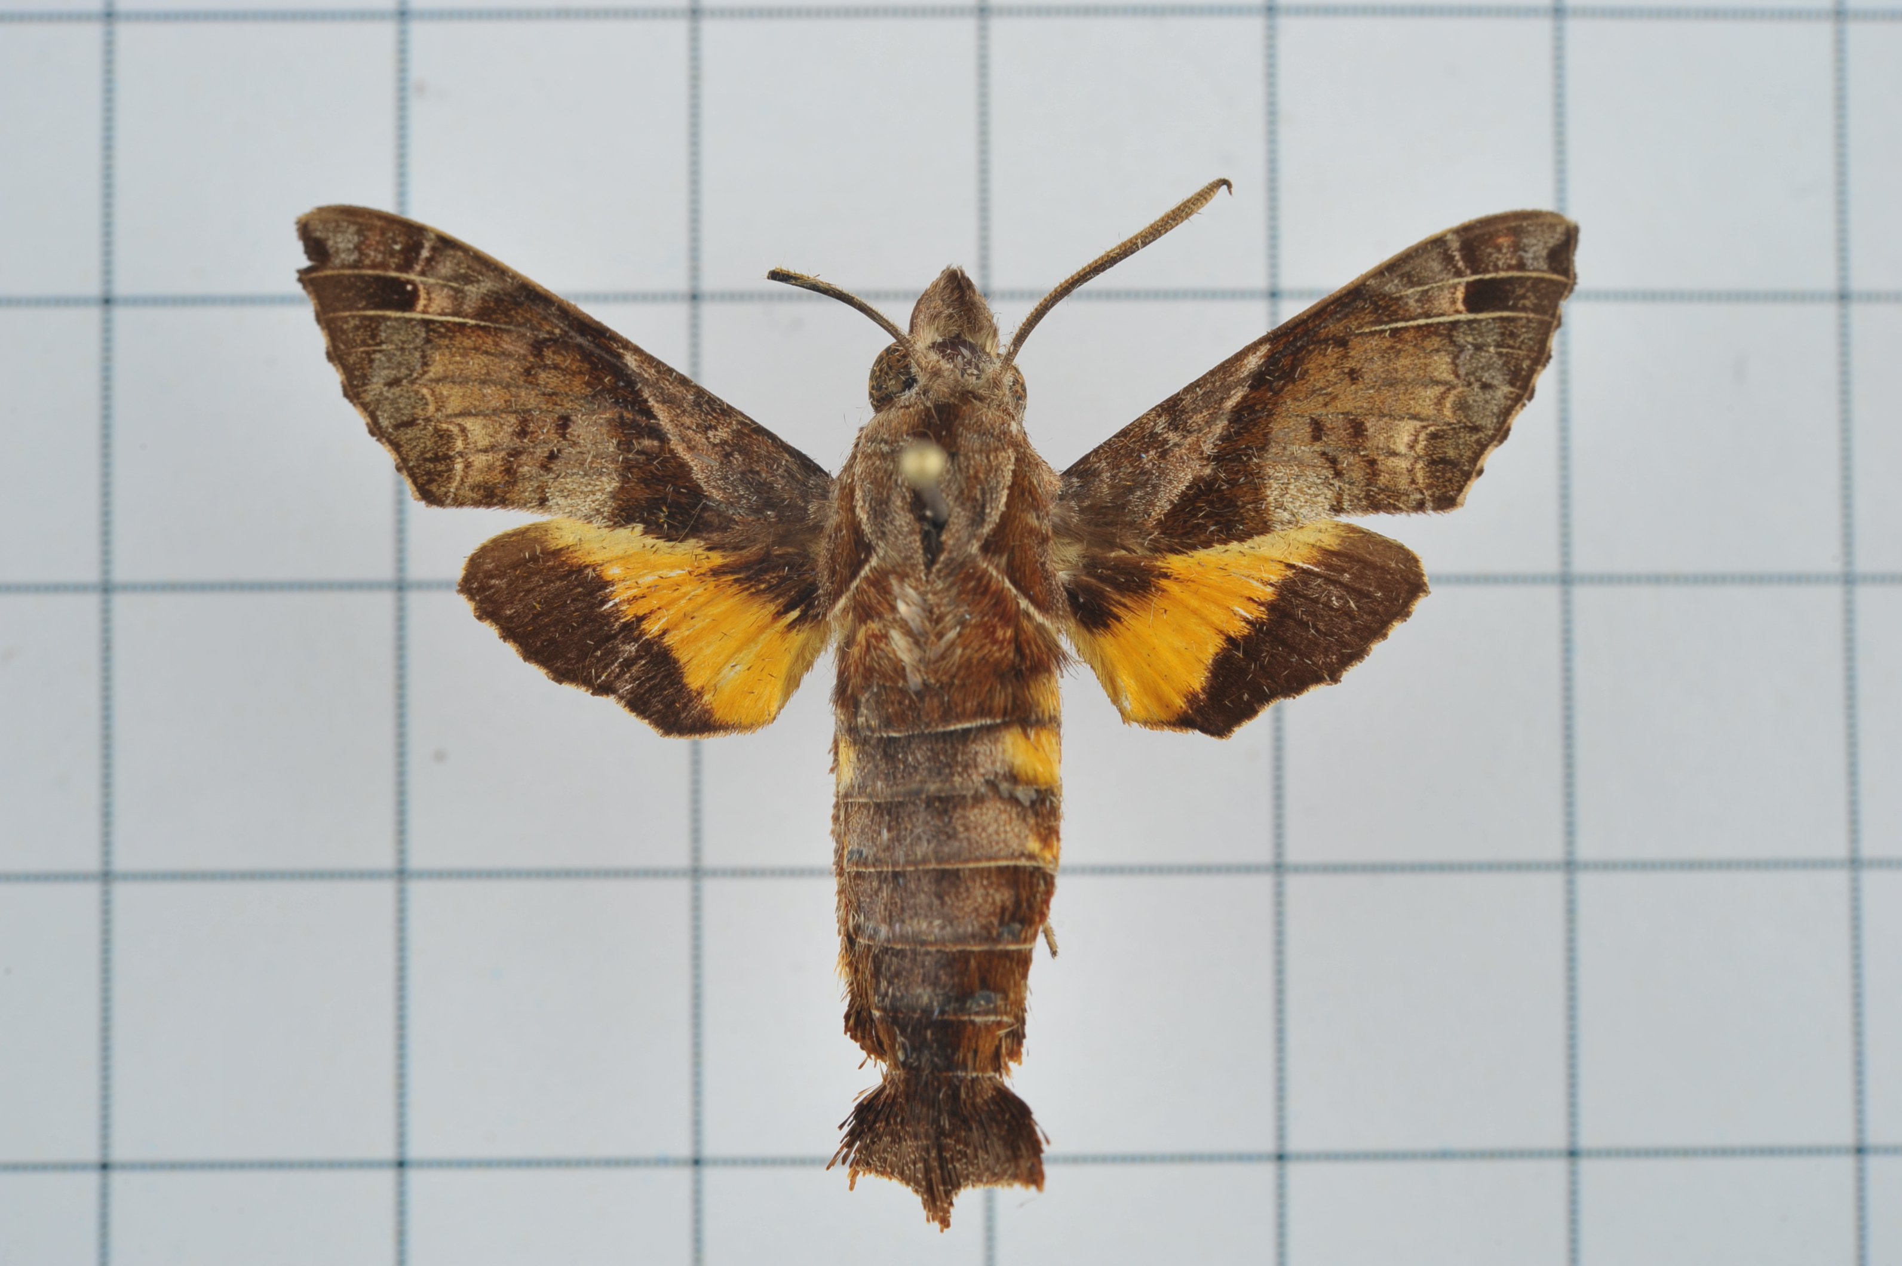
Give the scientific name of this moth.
Macroglossum fritzei
